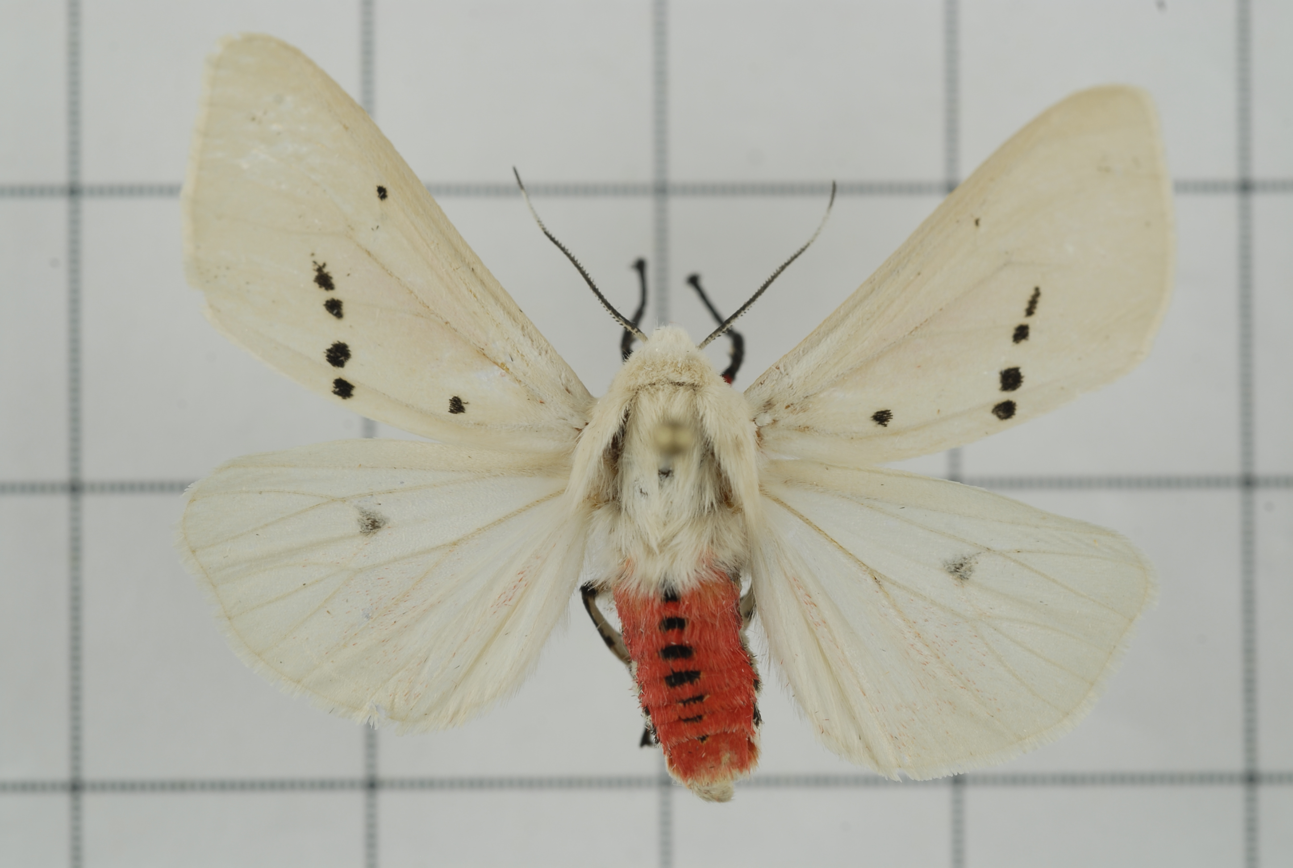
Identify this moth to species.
Spilarctia subcarnea
